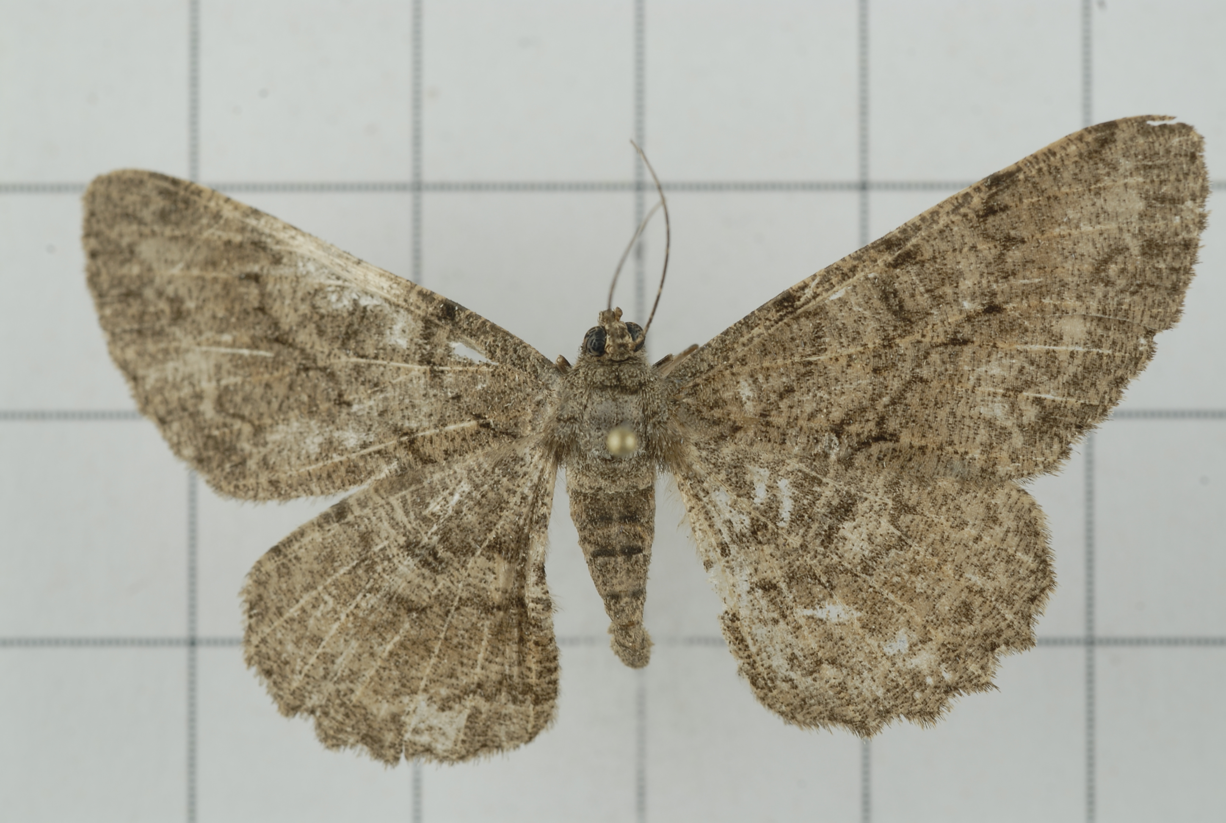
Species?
Hypomecis punctinalis glos
